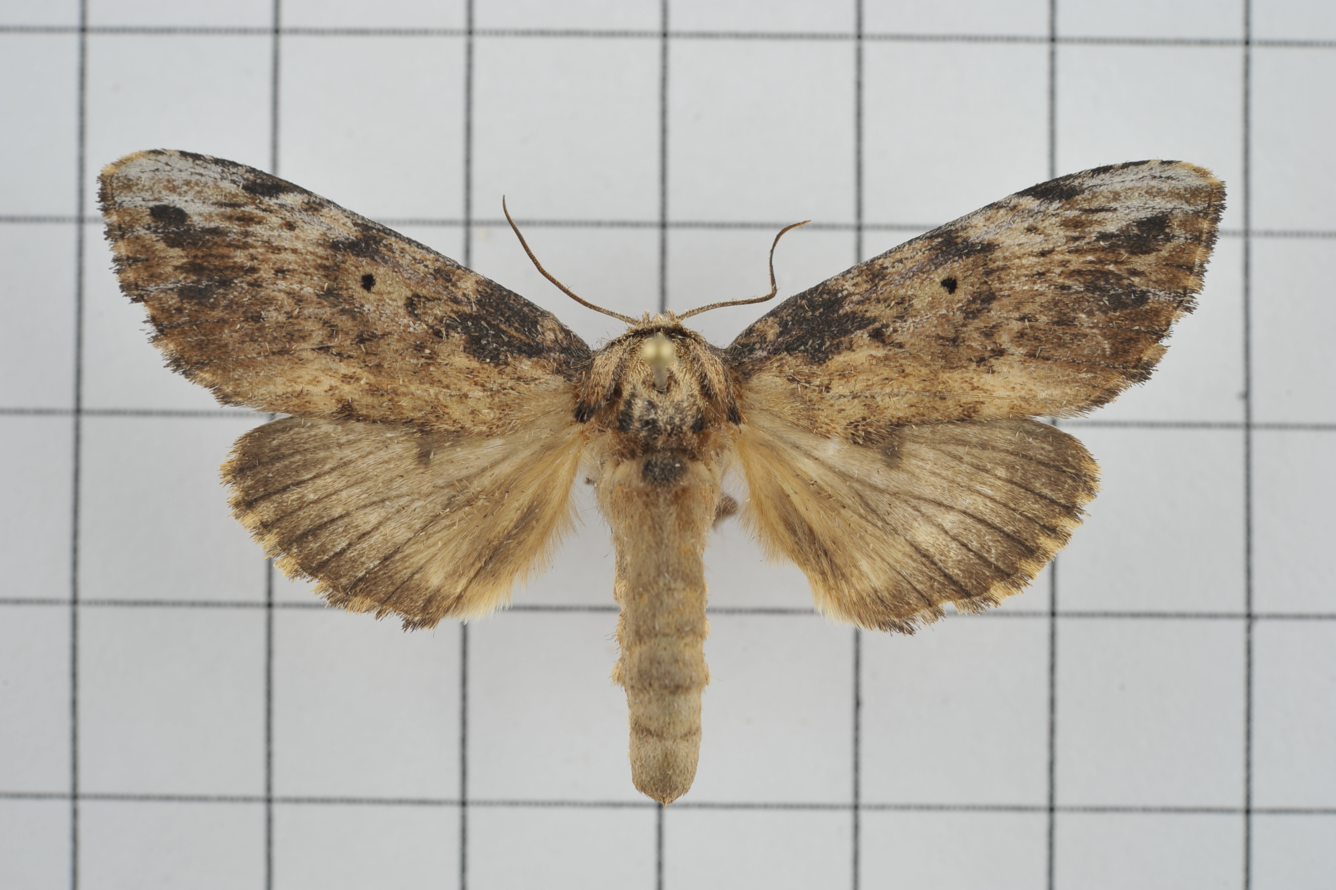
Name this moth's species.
Norracoides basinotata
